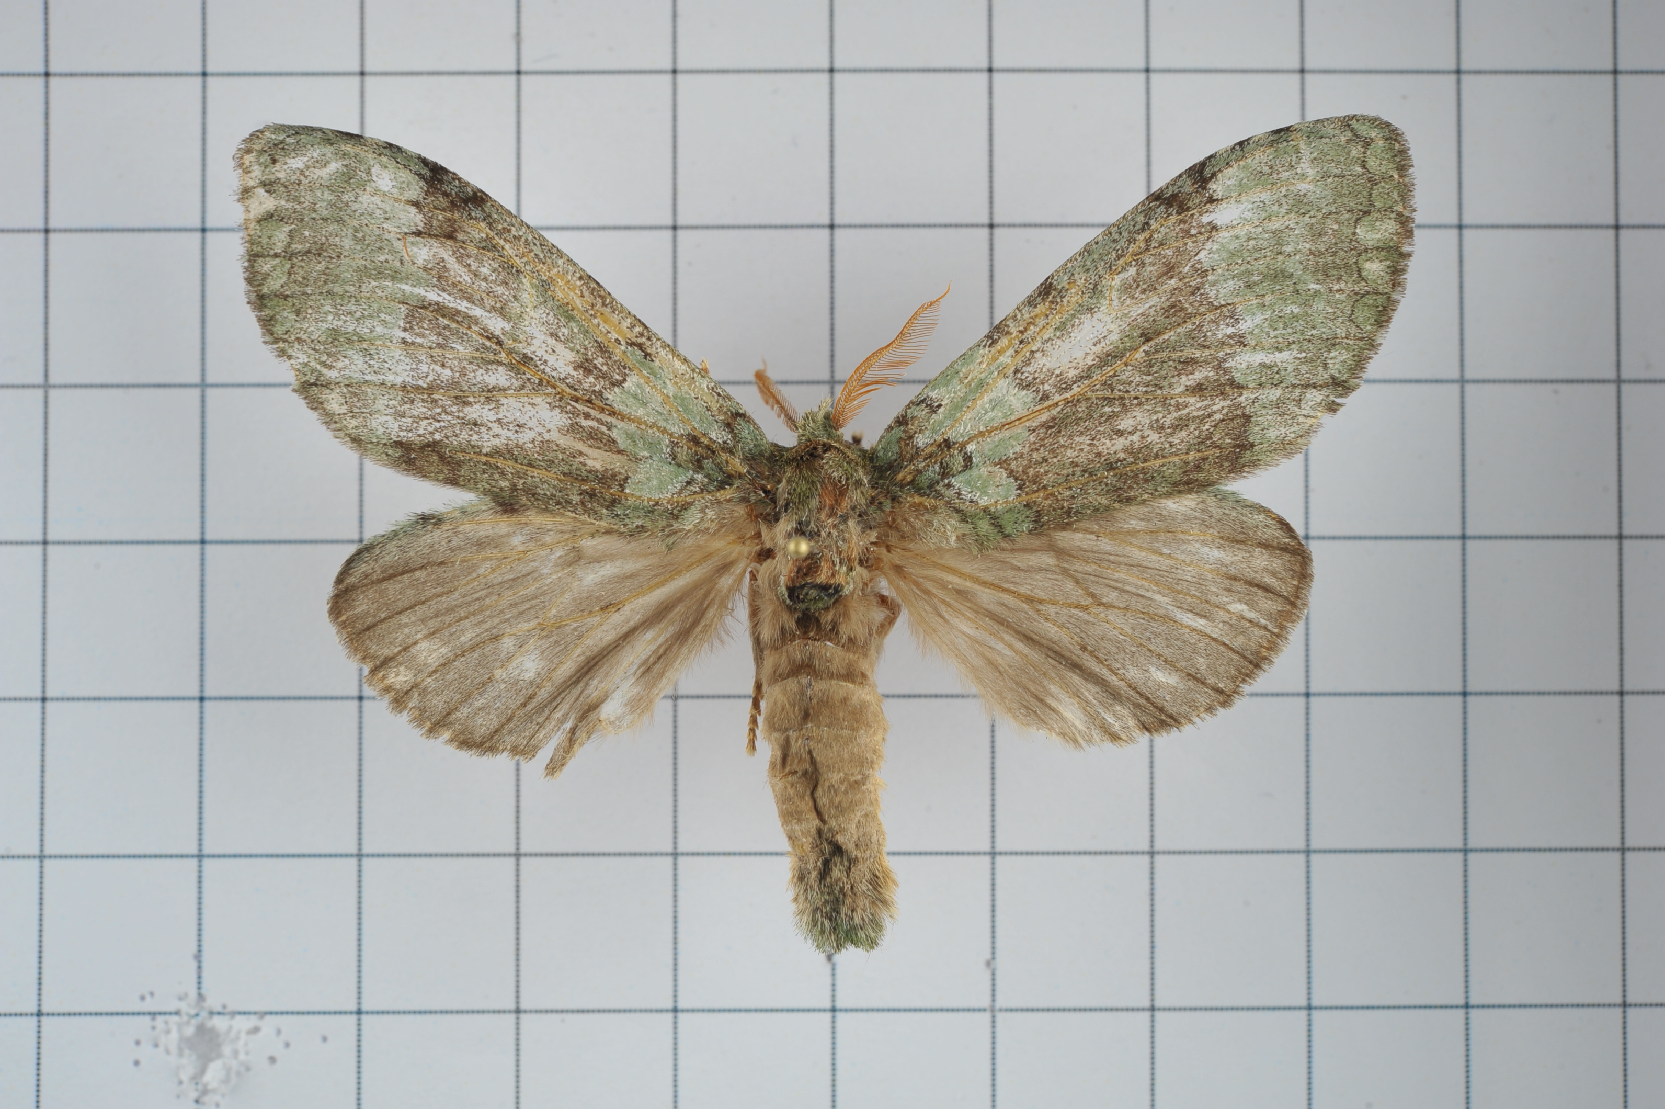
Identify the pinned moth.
Netria multispinae multispinae
